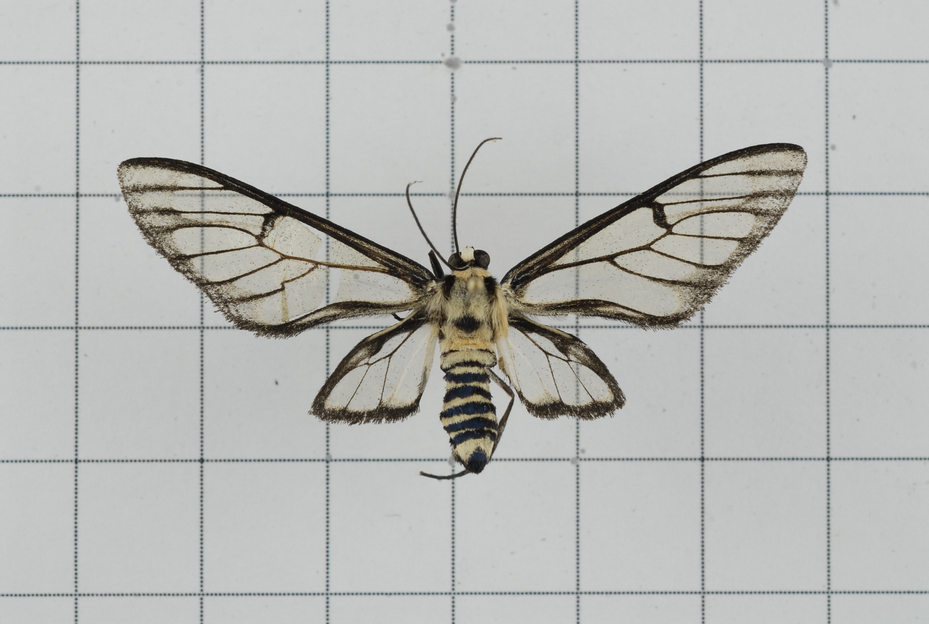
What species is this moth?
Amata wilemani
